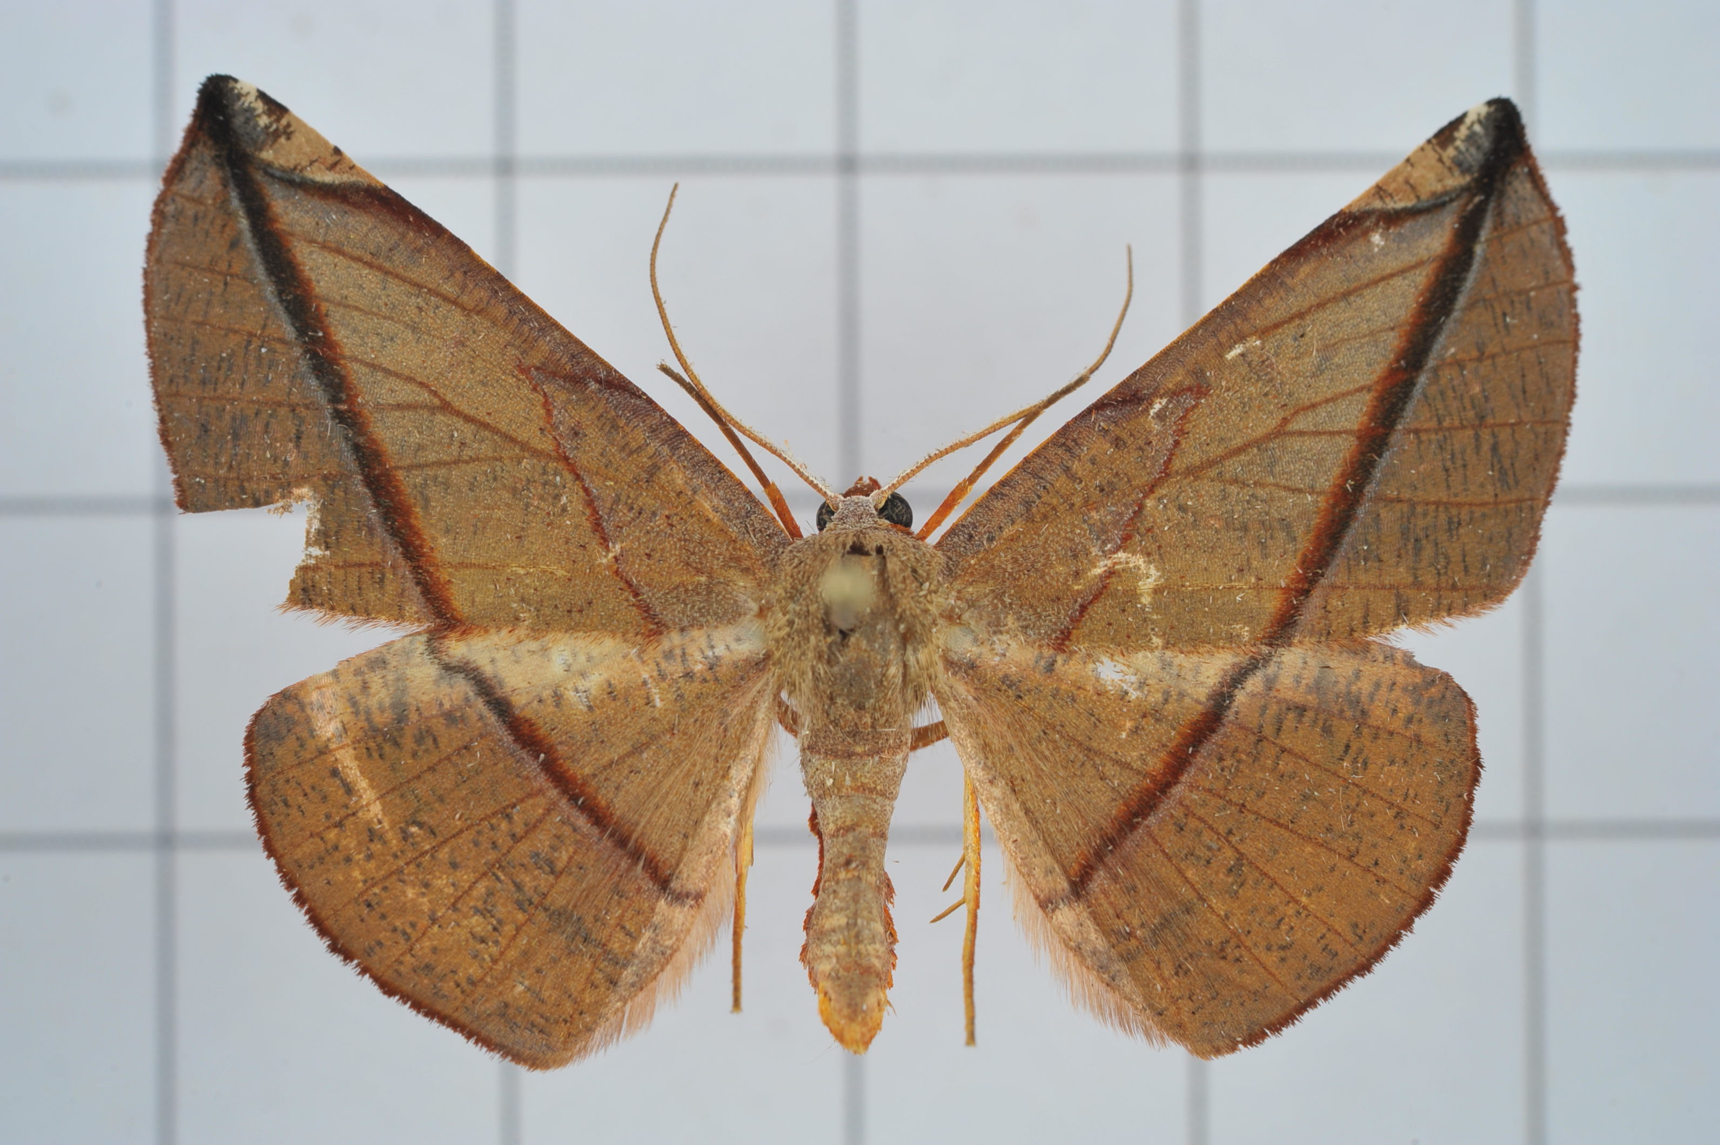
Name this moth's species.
Pseudomiza obliquaria
